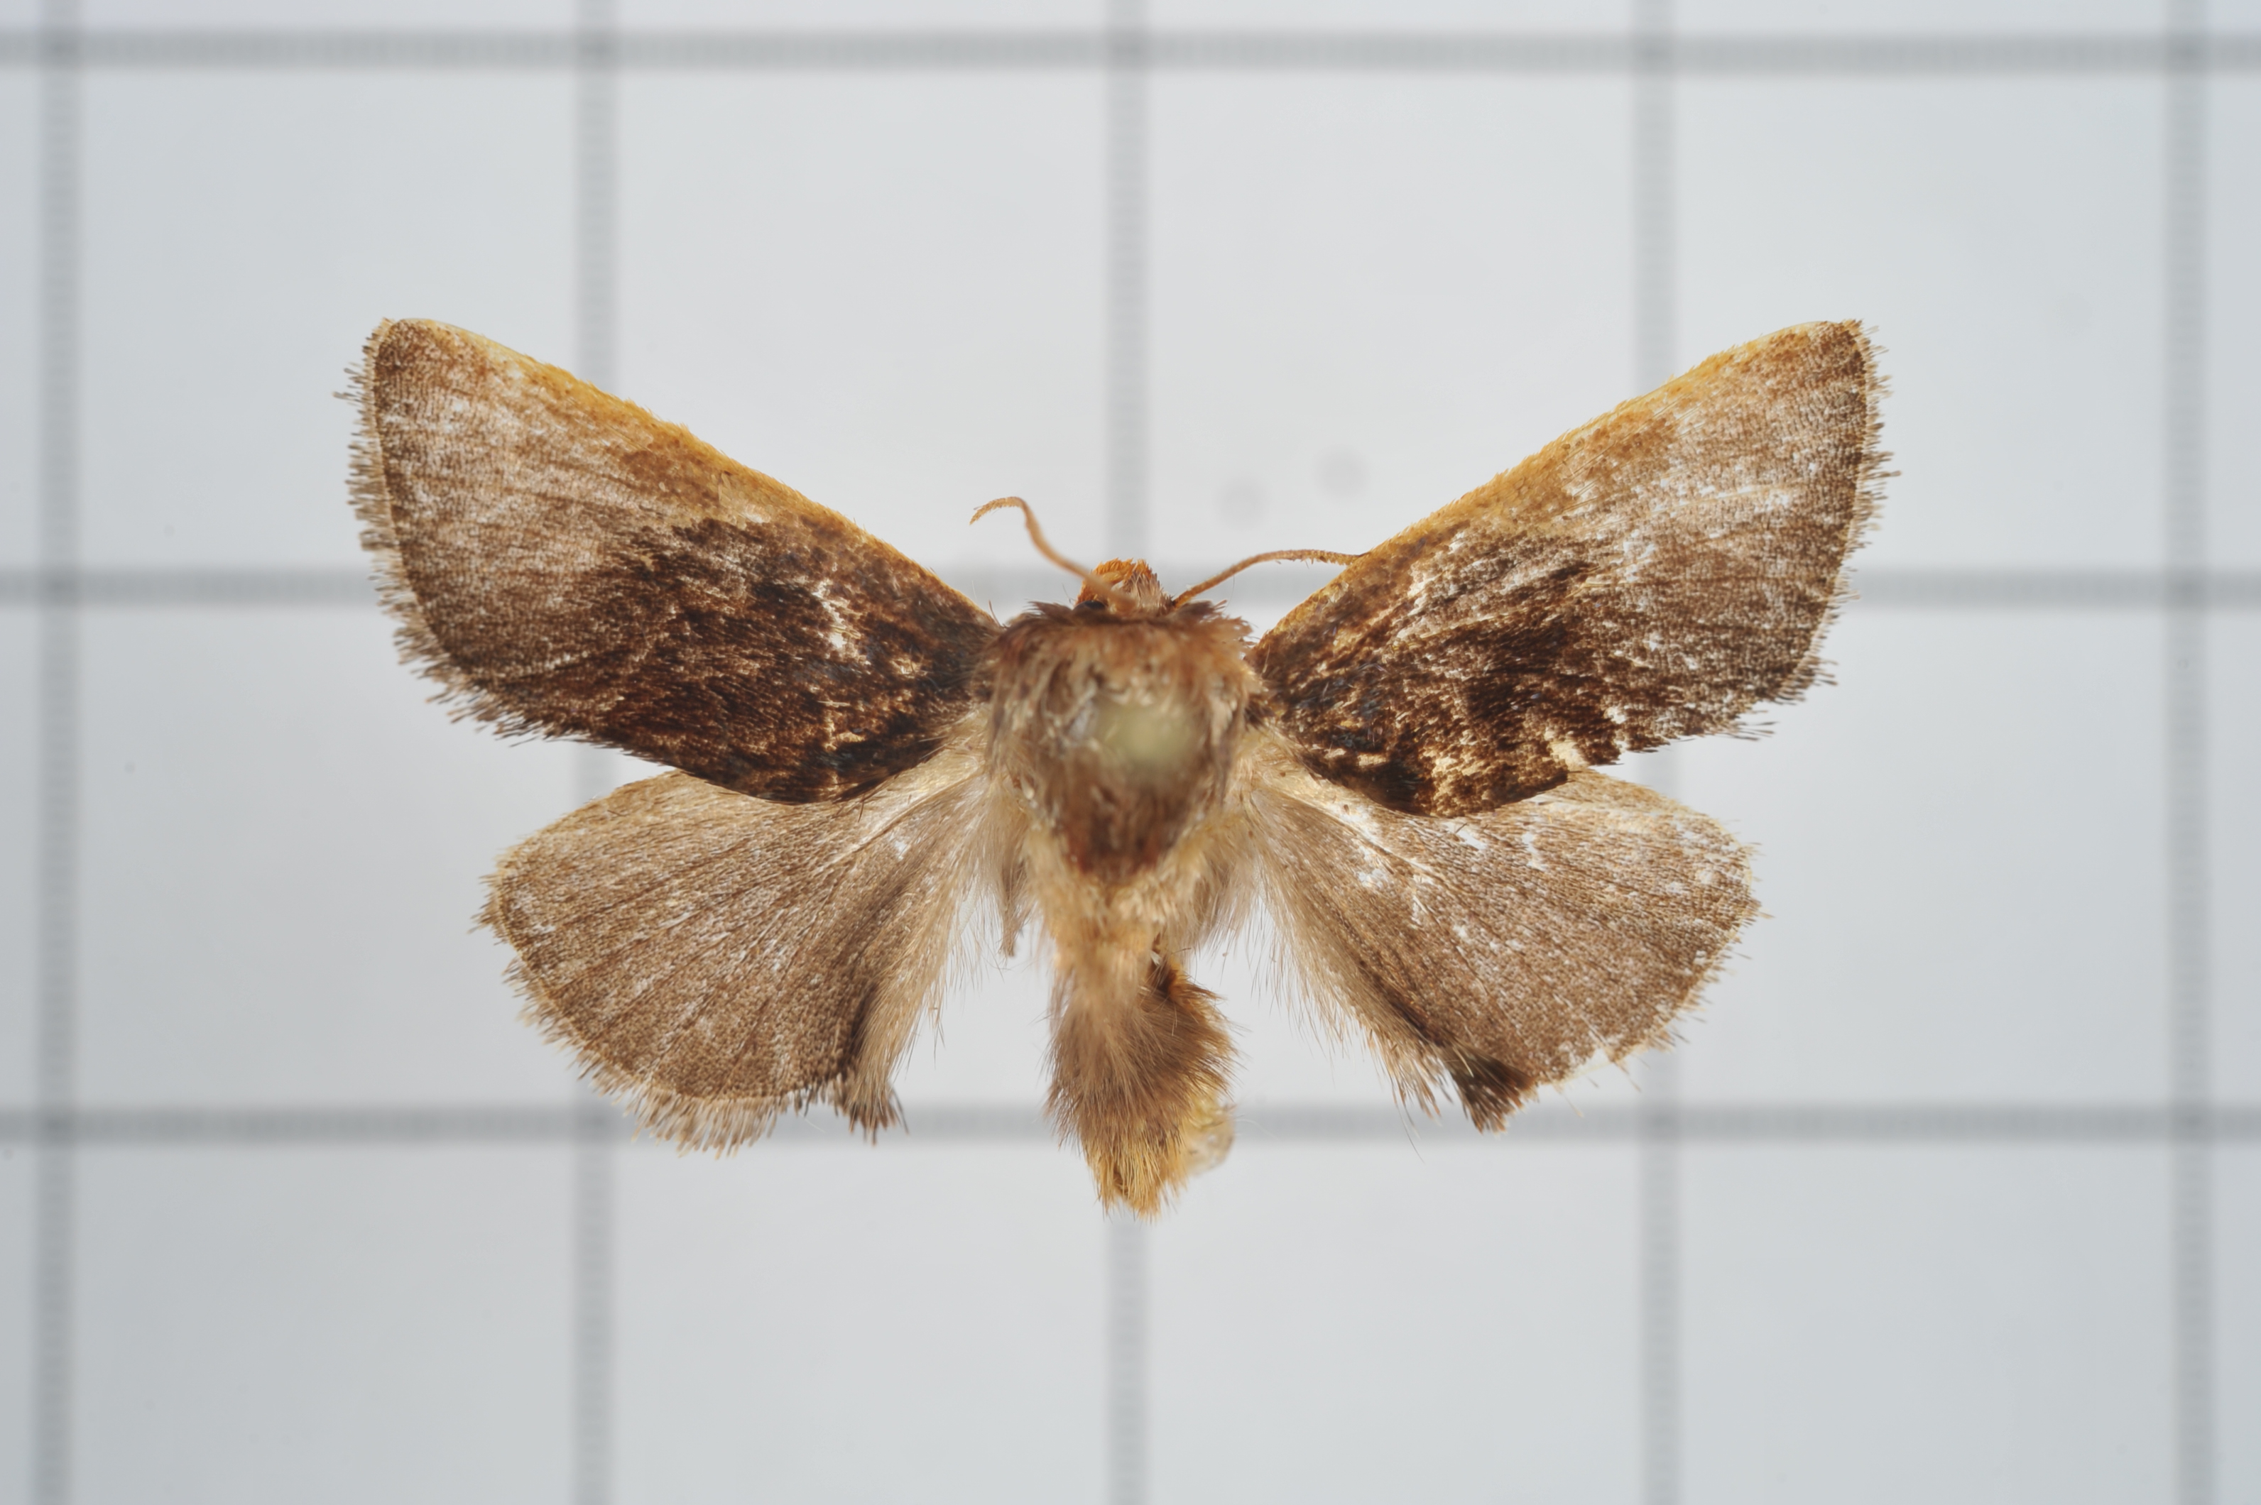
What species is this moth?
Phrixolepia inouei
